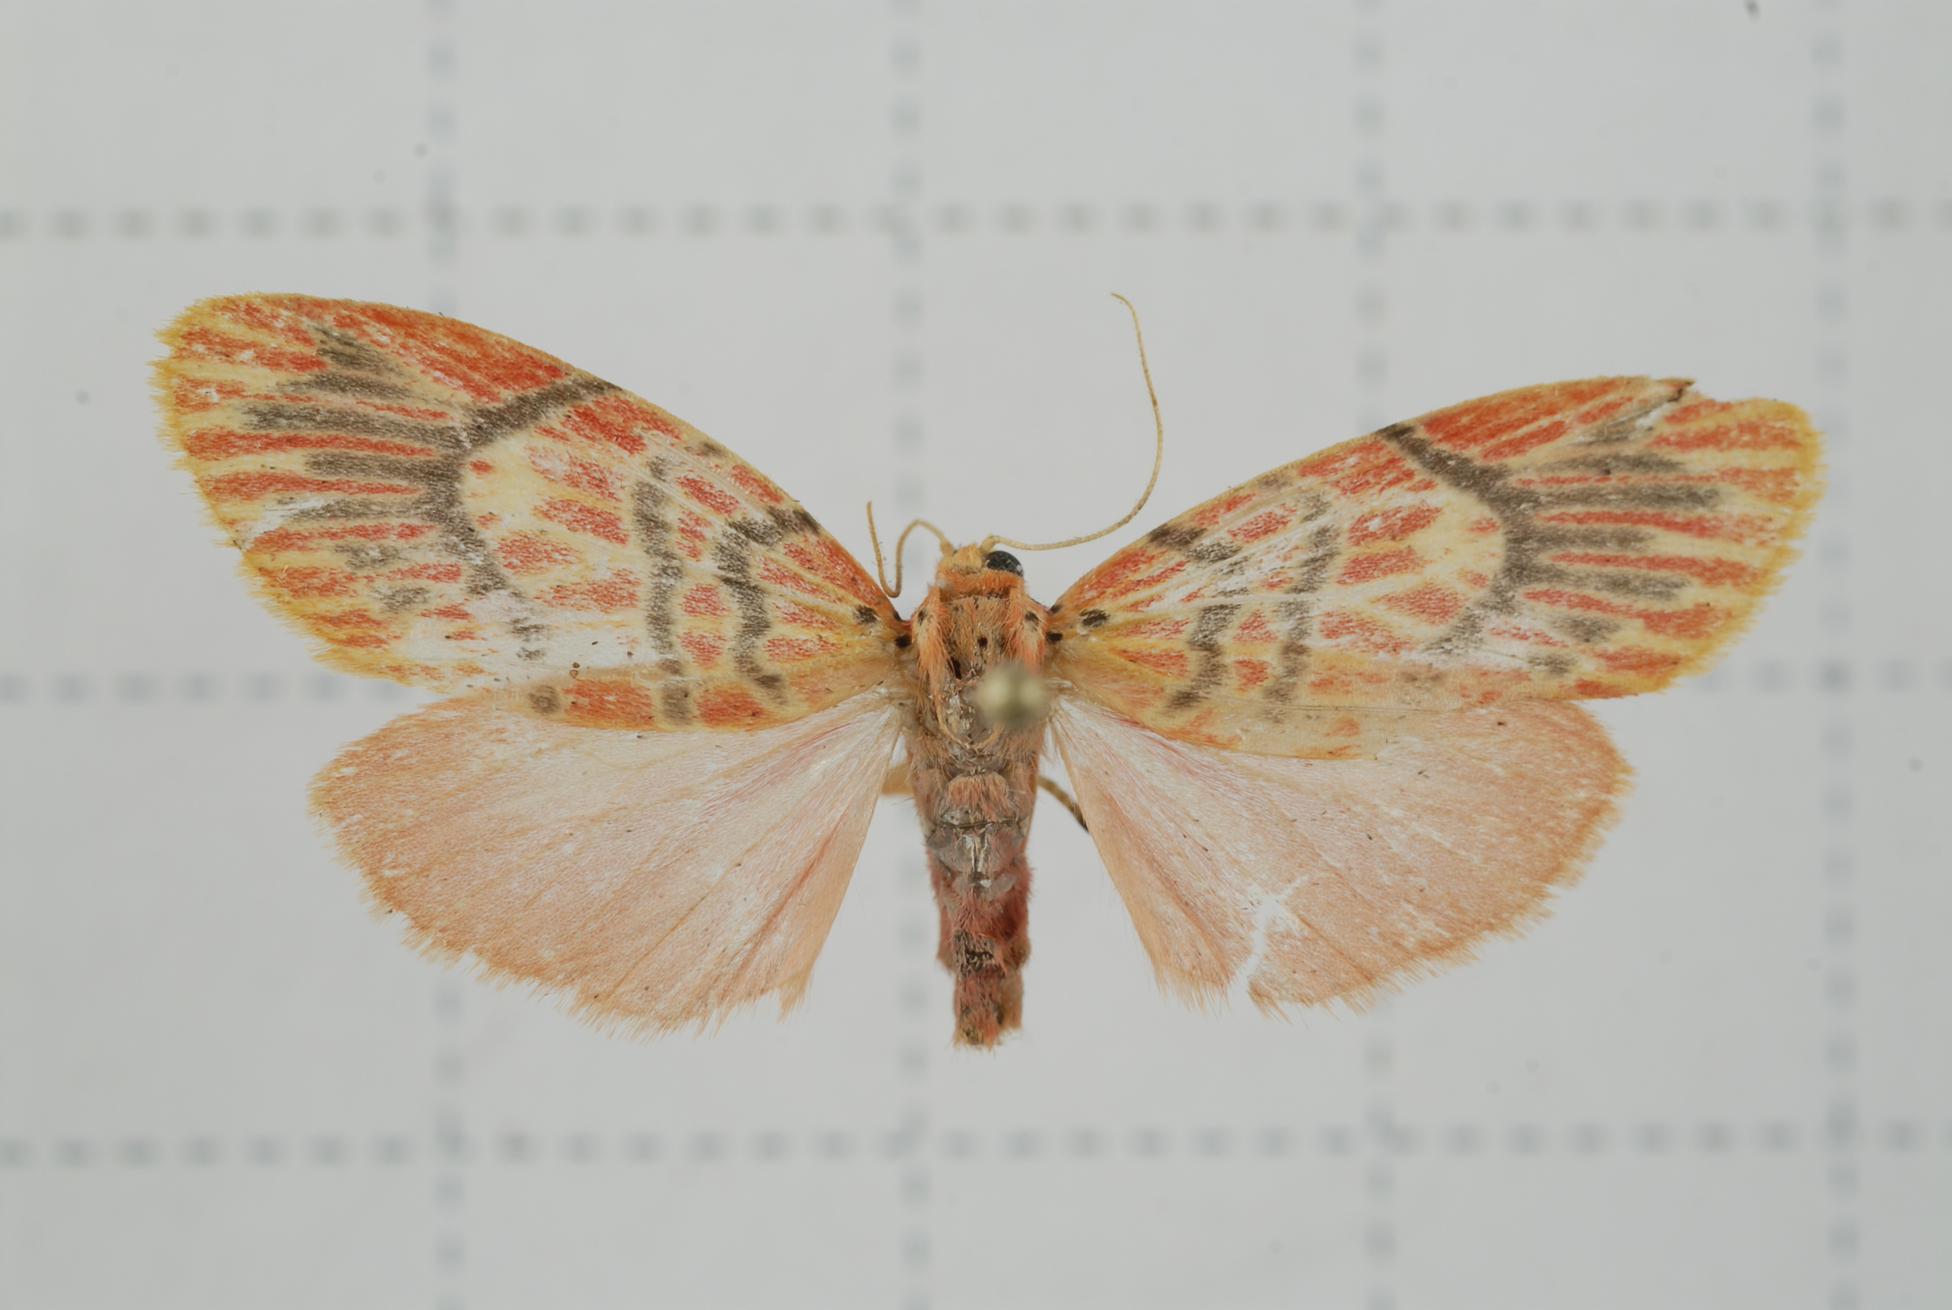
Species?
Barsine sauteri
